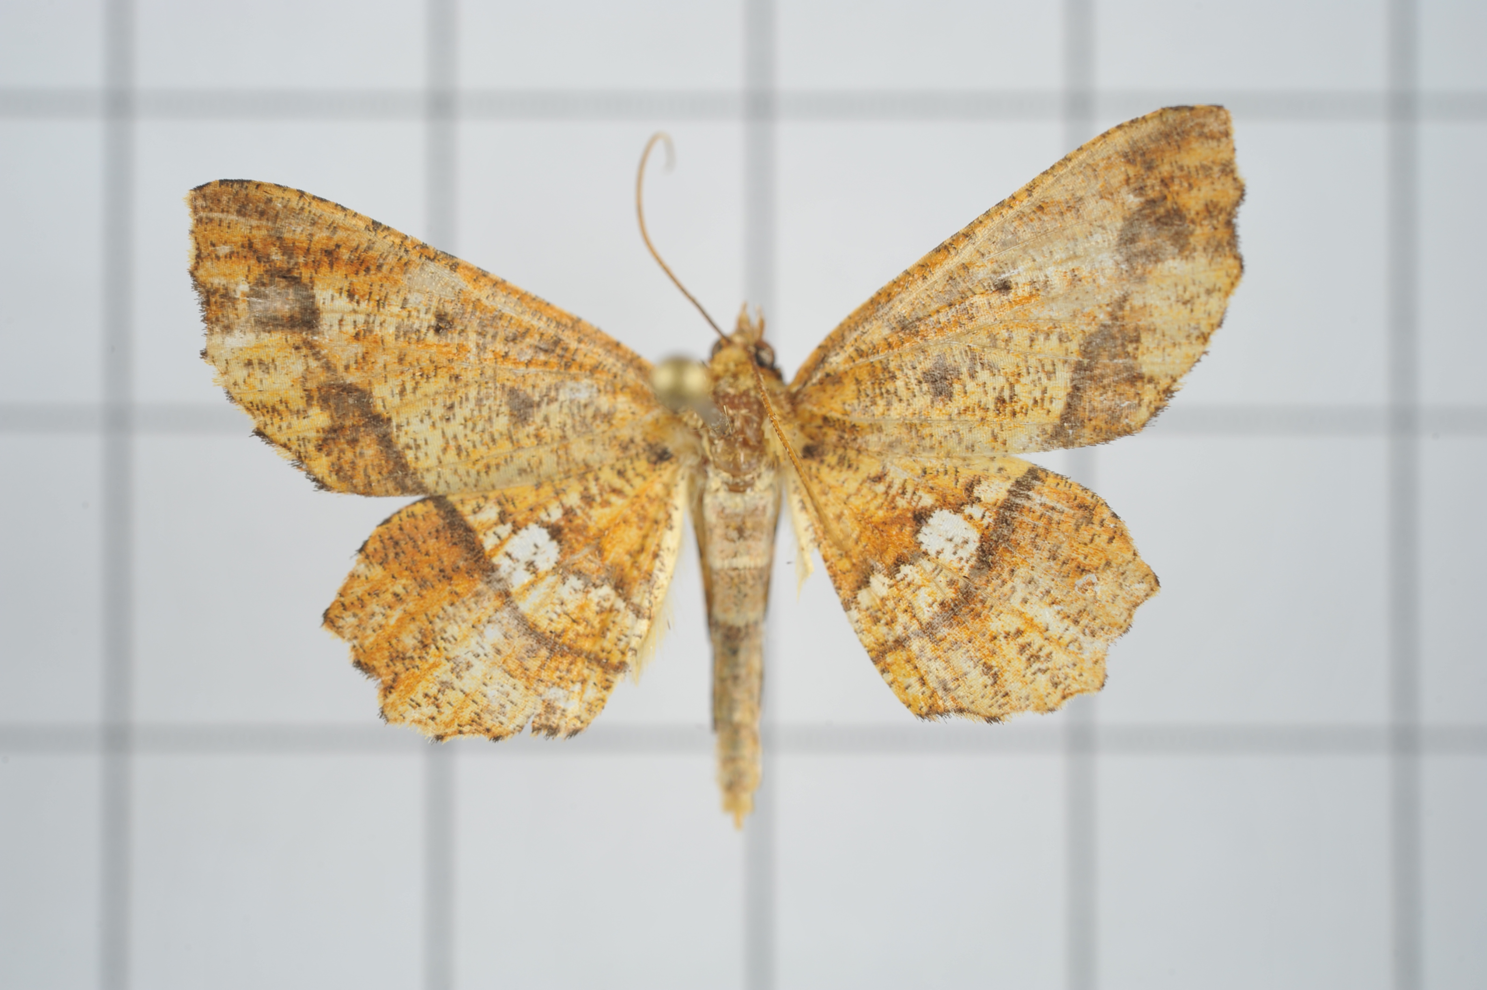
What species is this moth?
Entomopteryx combusta combusta
